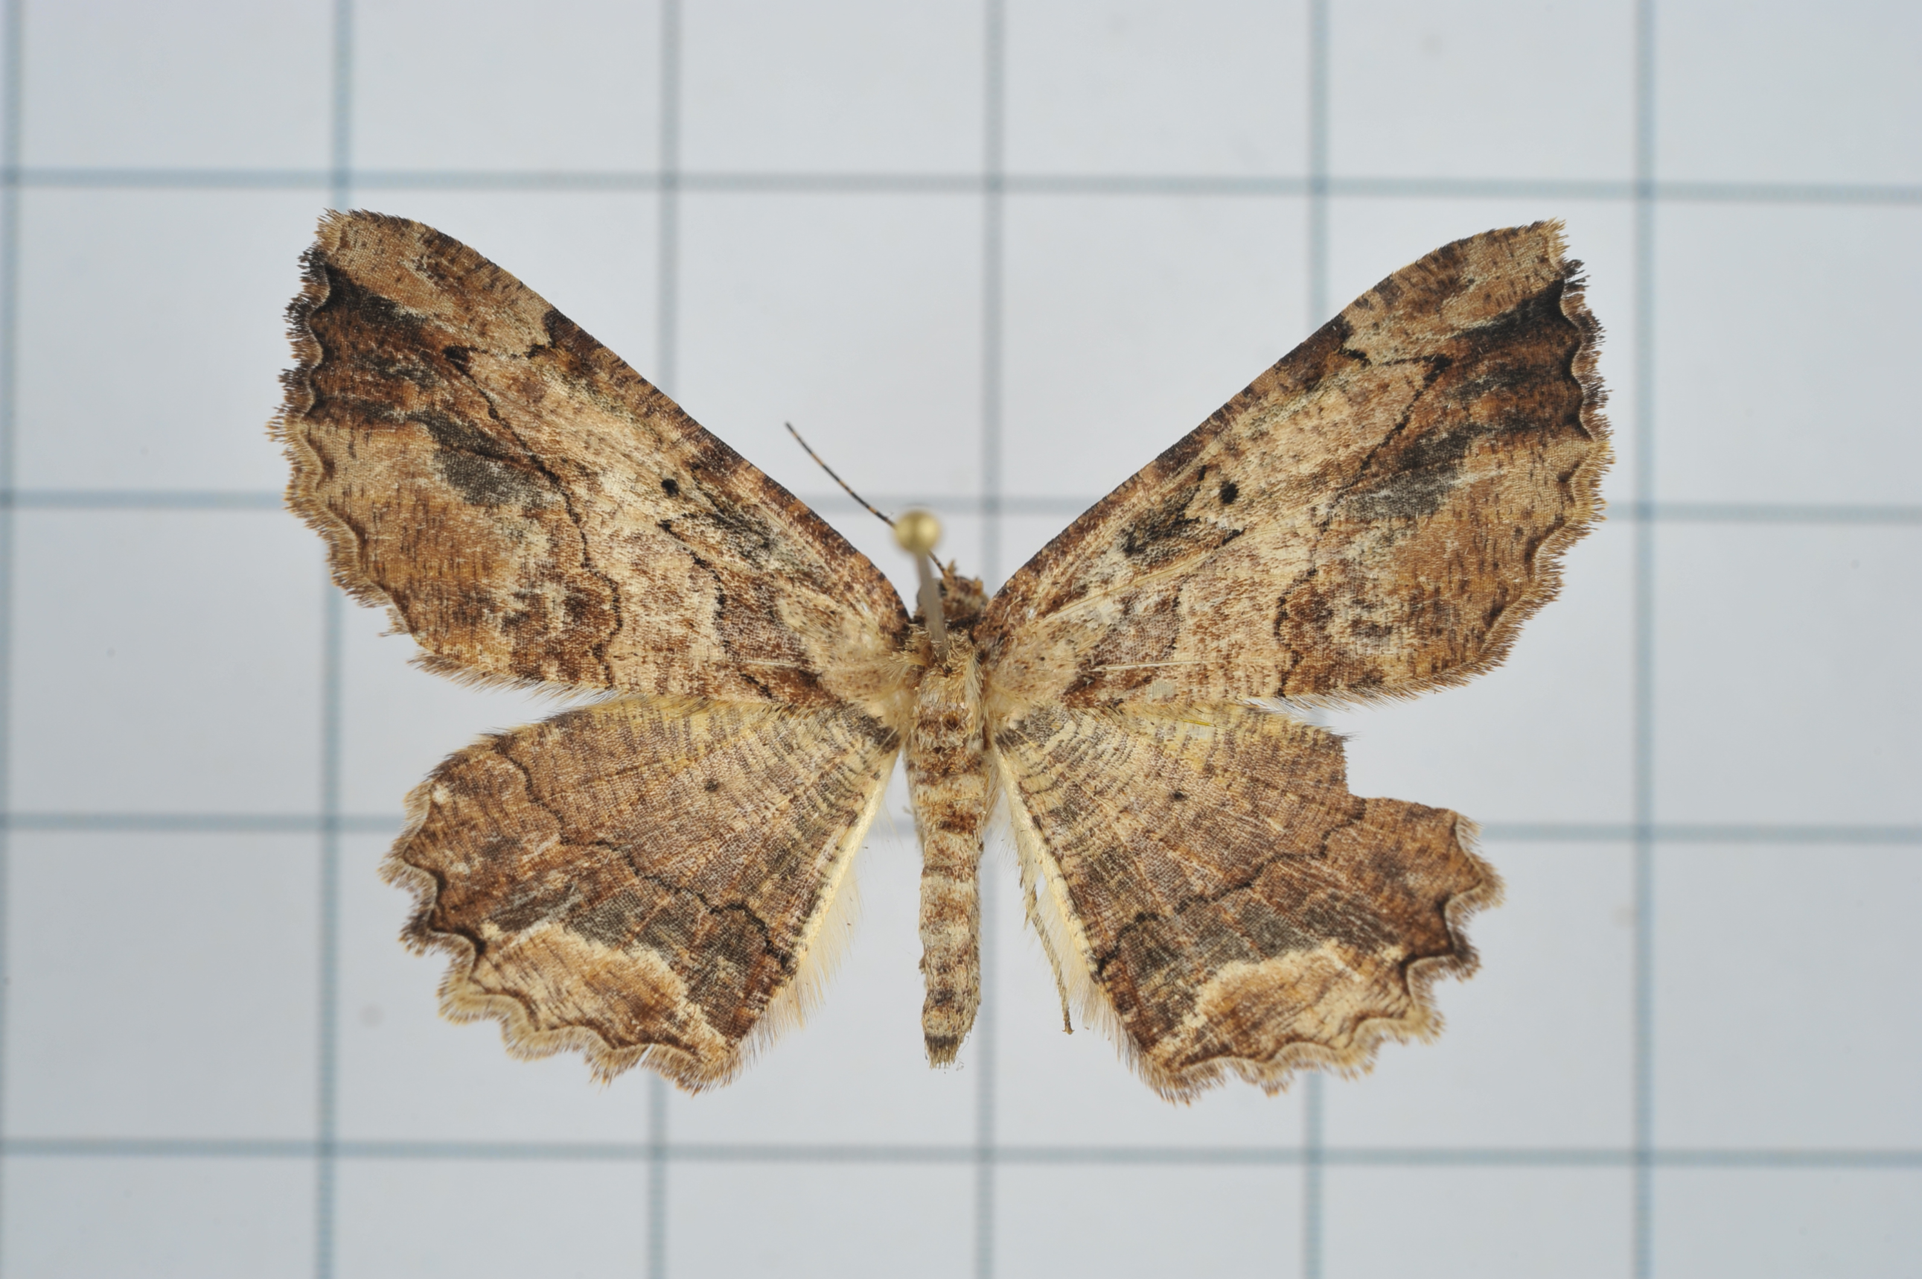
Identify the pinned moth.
Menophra anaplagiata
